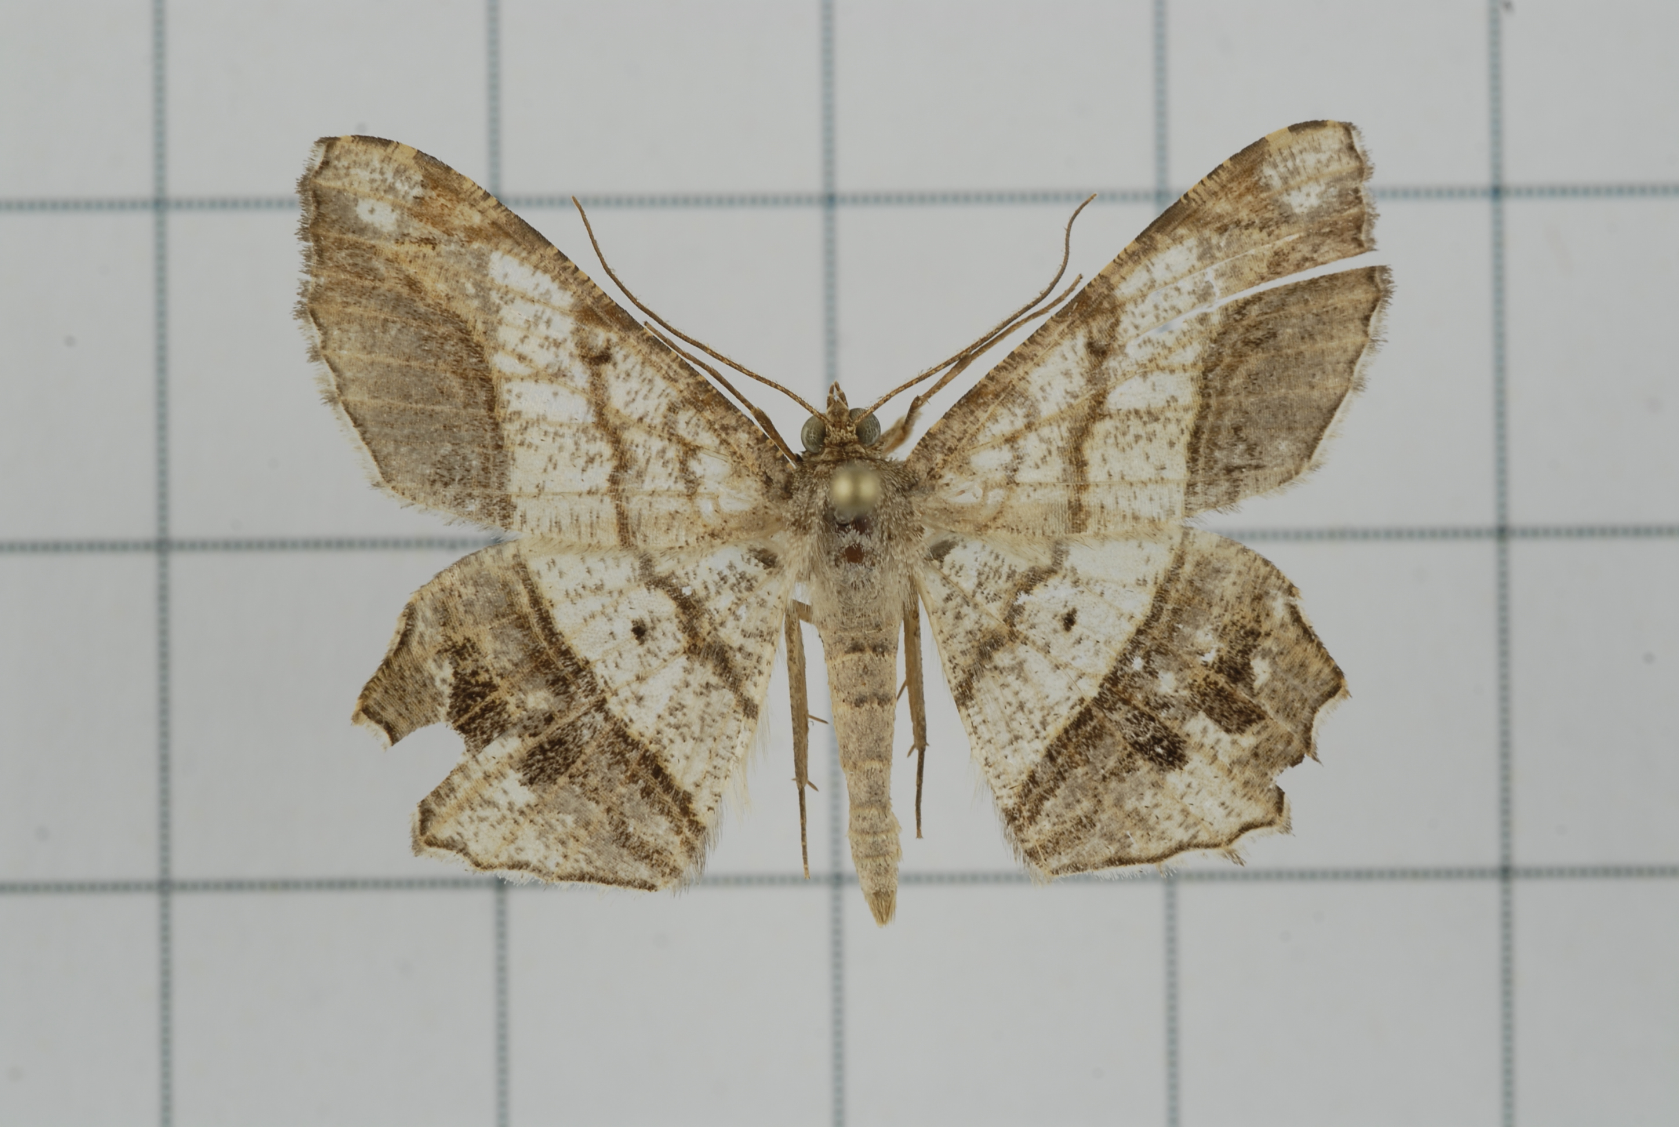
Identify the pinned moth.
Chiasmia intermediaria
